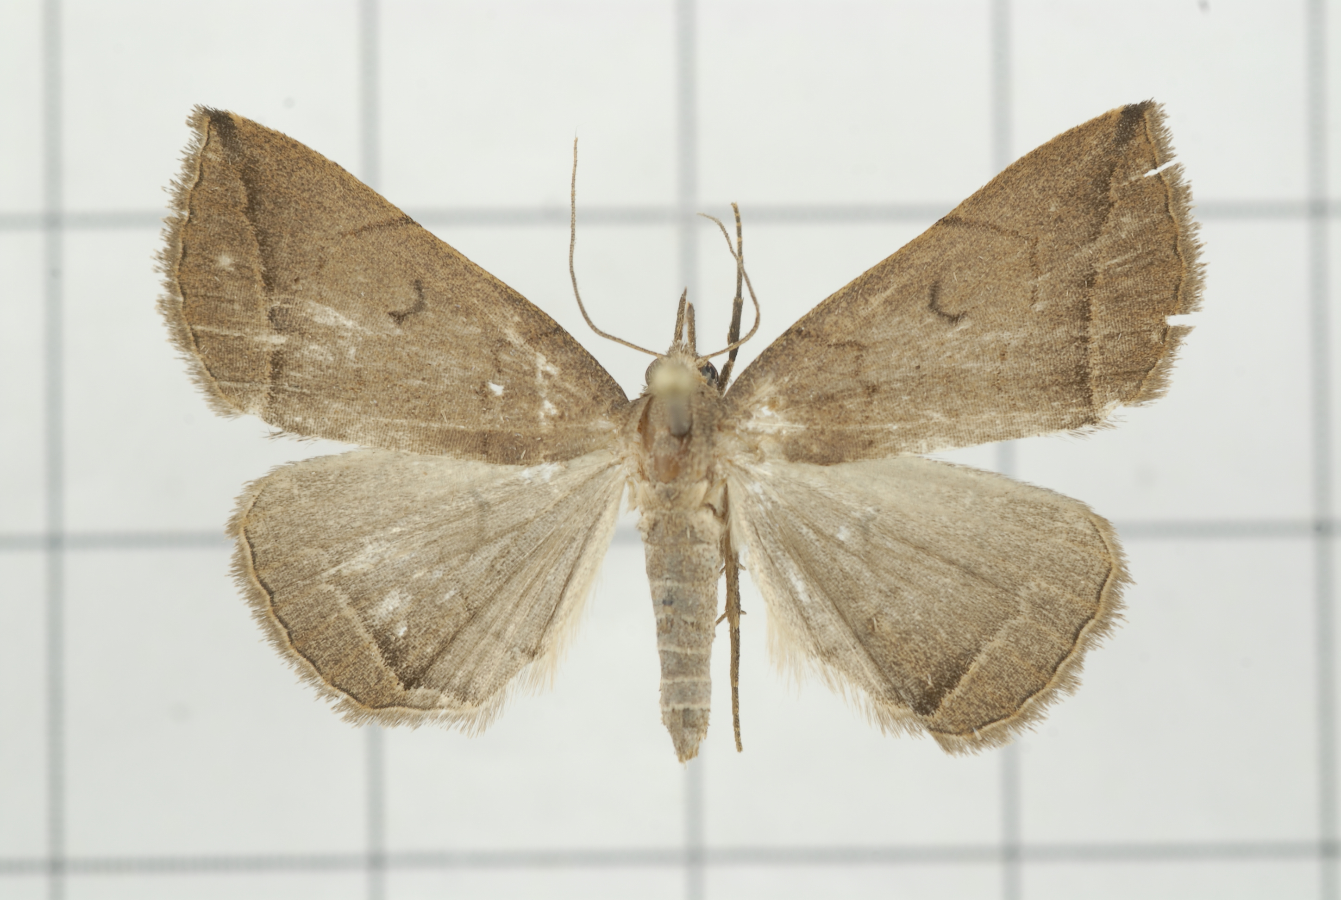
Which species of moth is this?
Treitschkendia subtriplex
